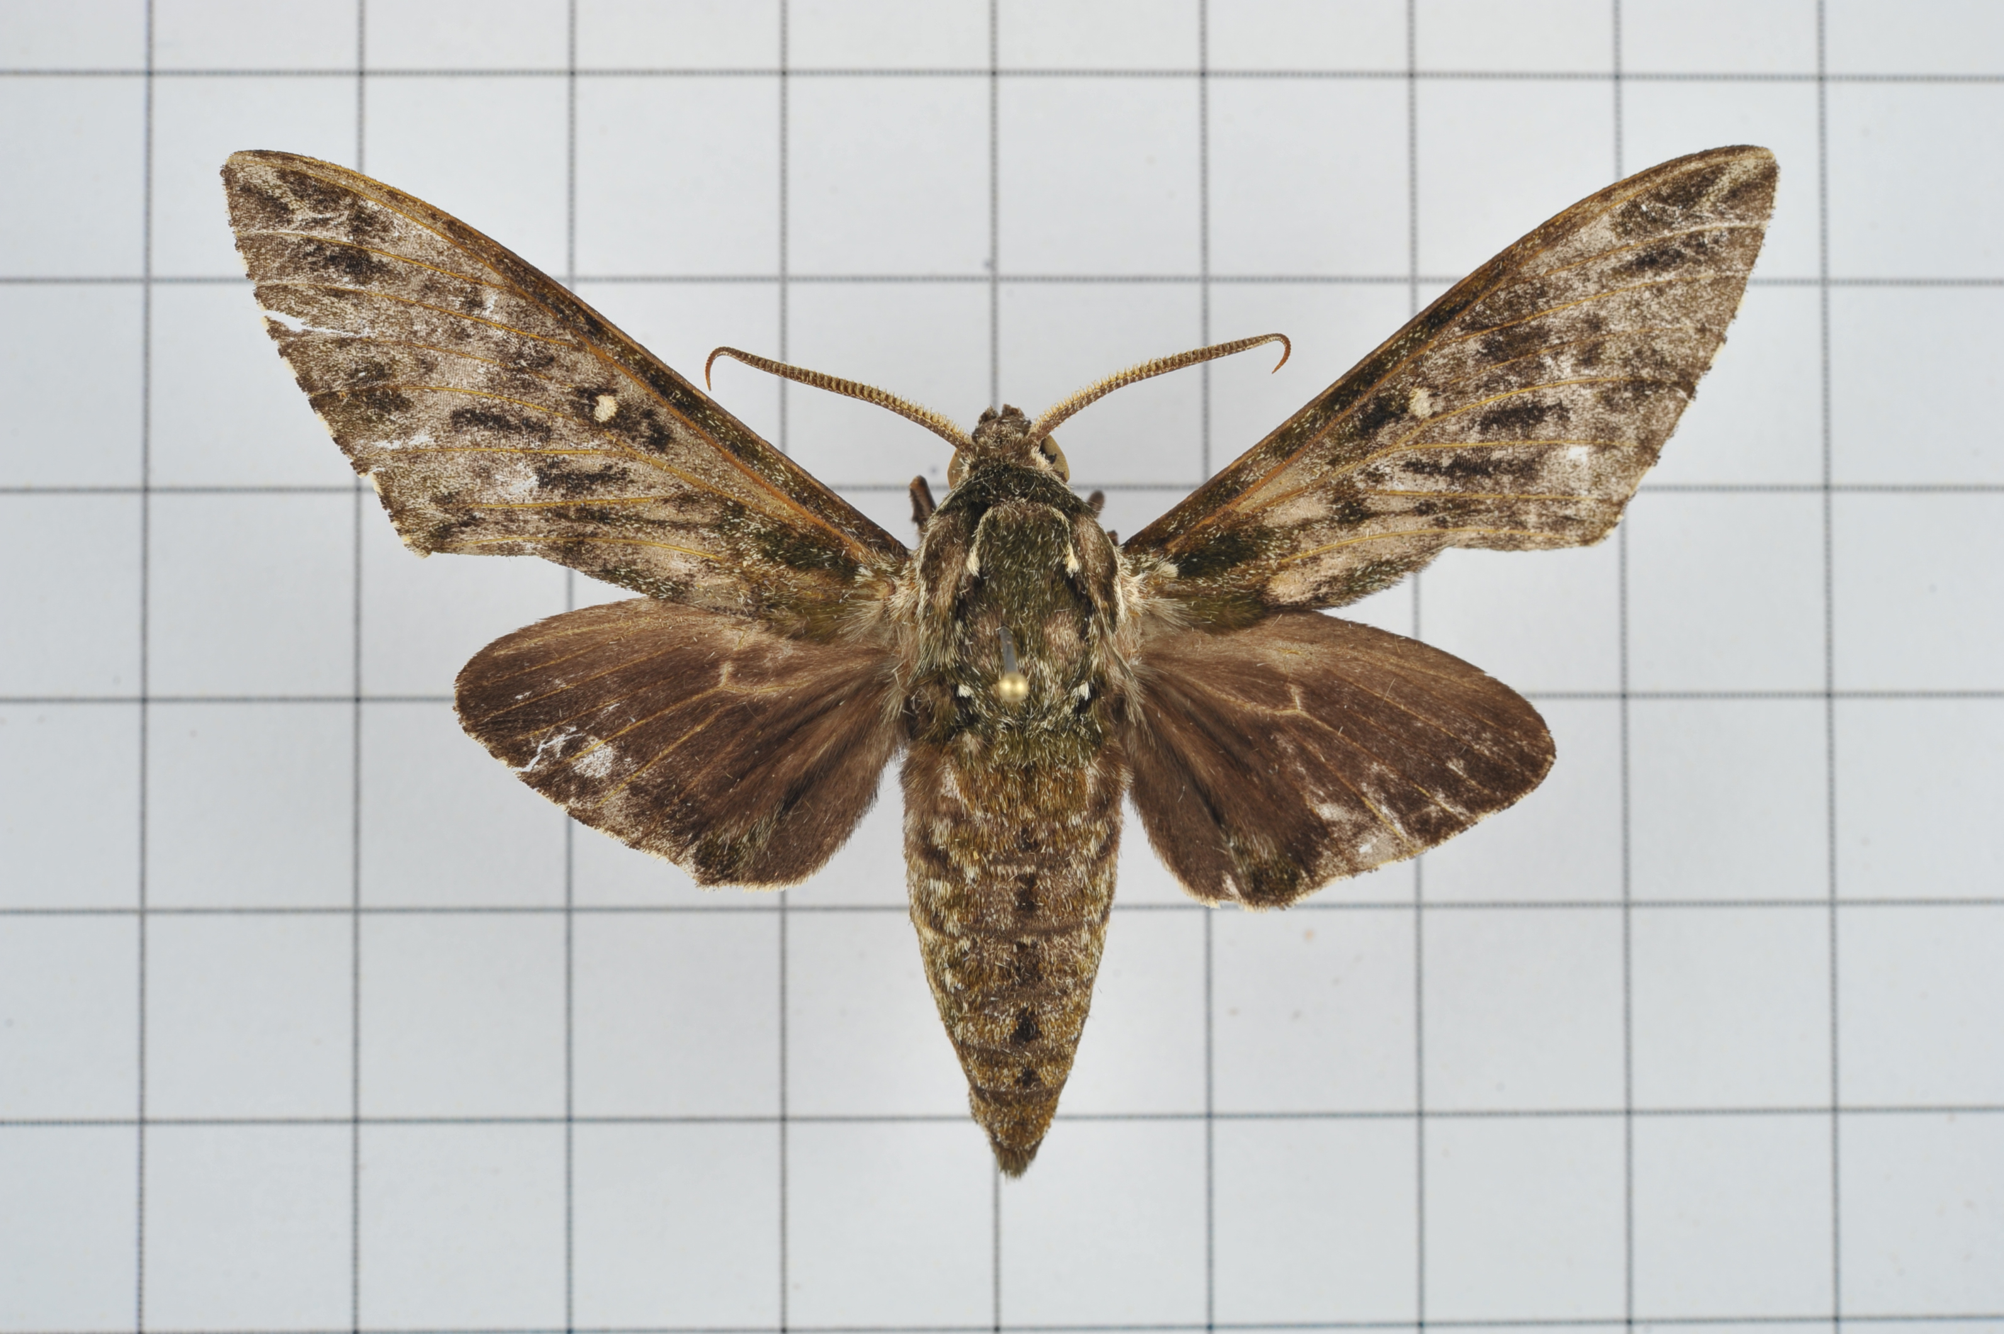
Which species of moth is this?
Dolbina formosana
